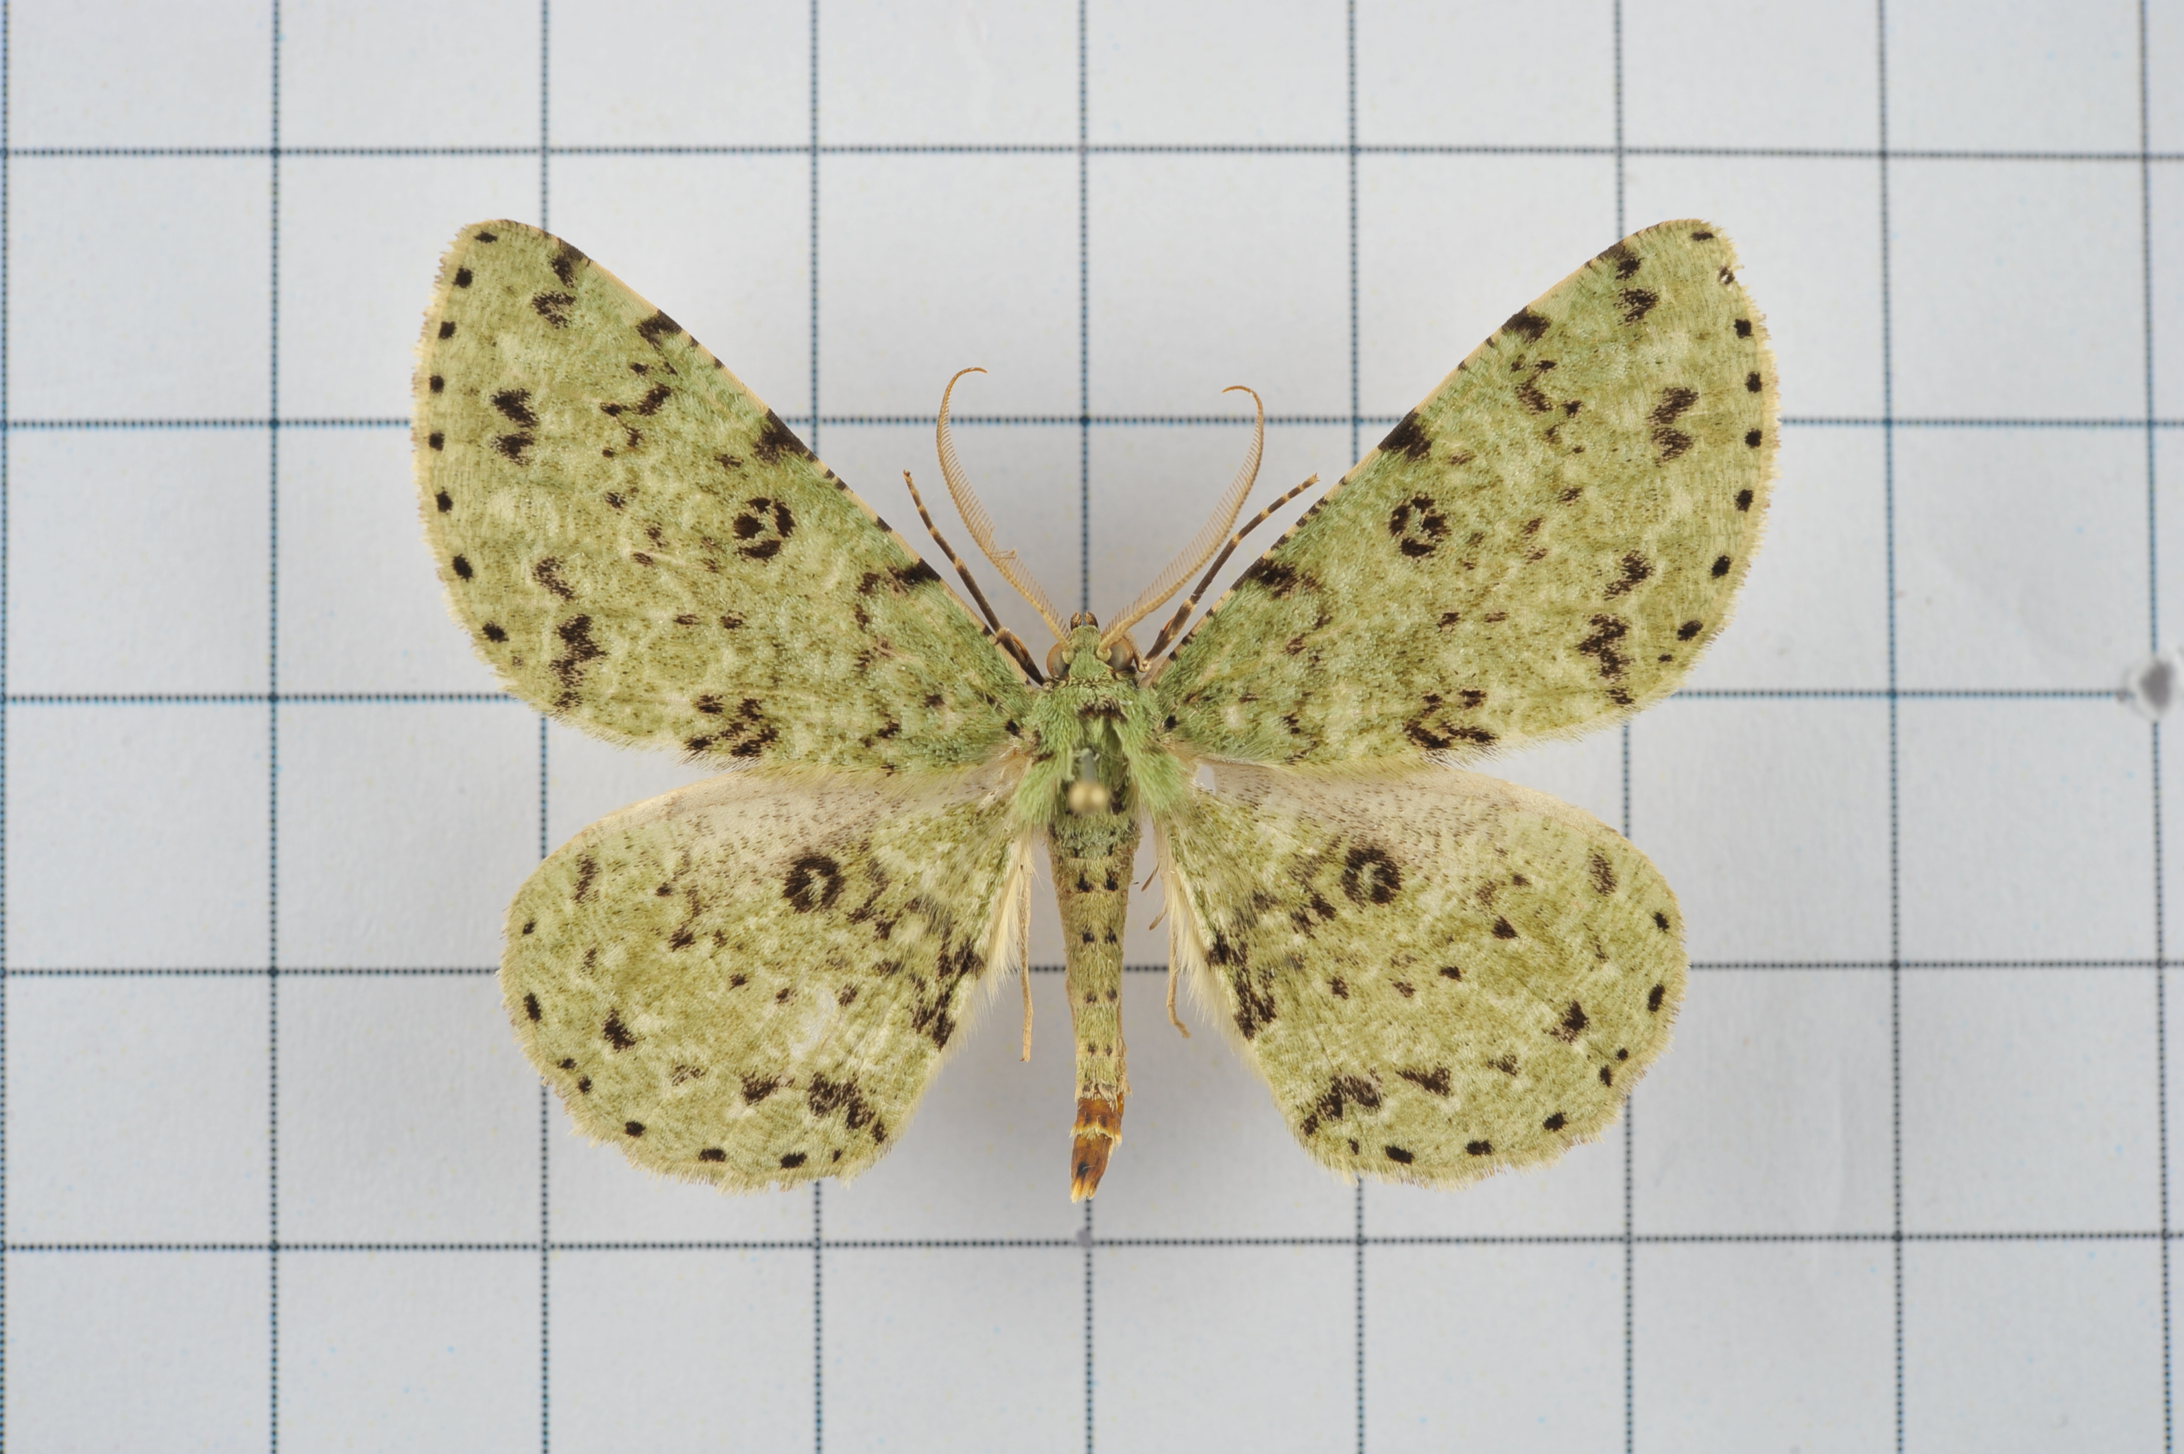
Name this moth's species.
Ophthalmitis sinensium
